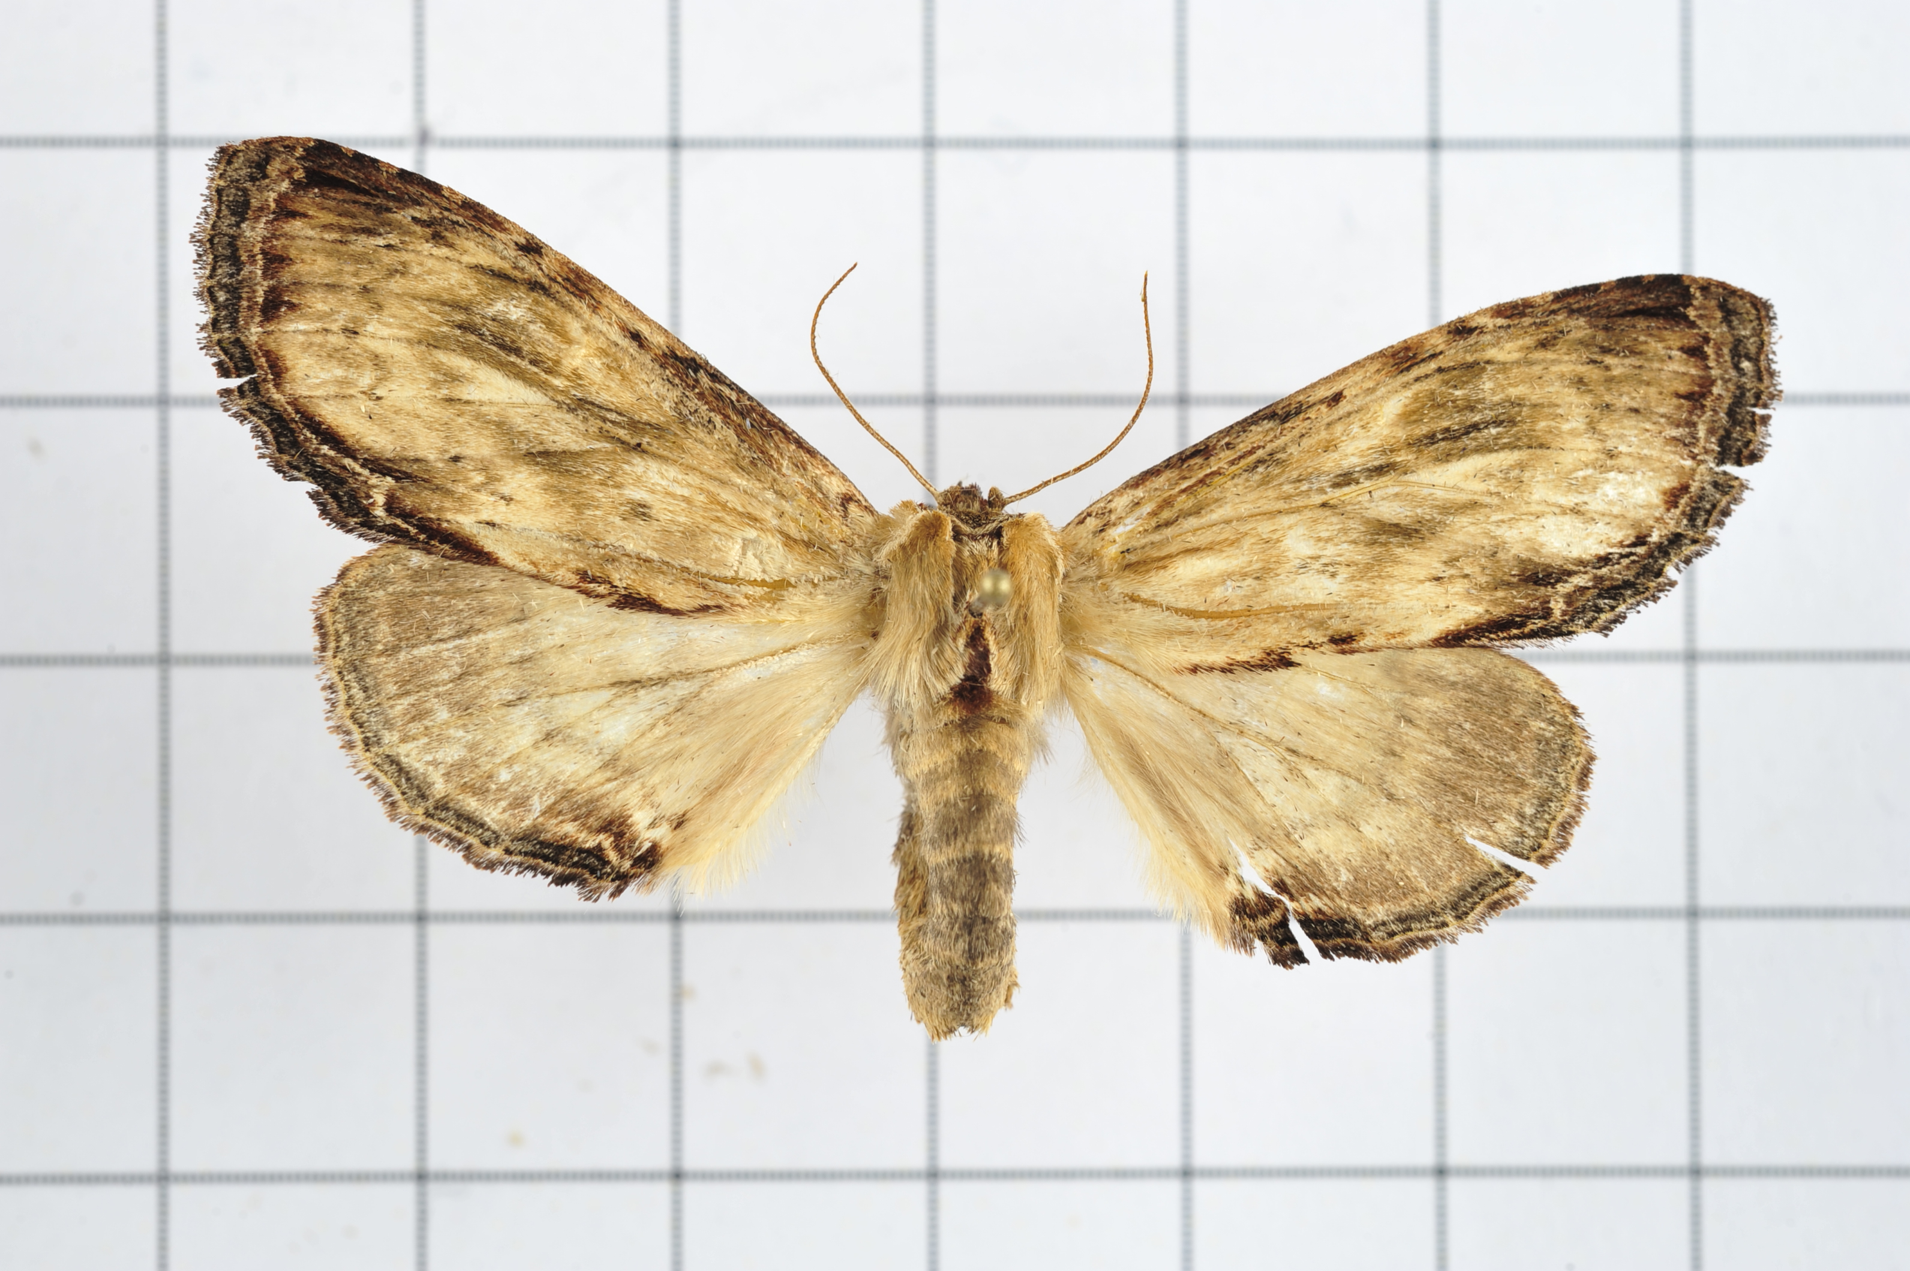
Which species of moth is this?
Hupodonta corticalis
